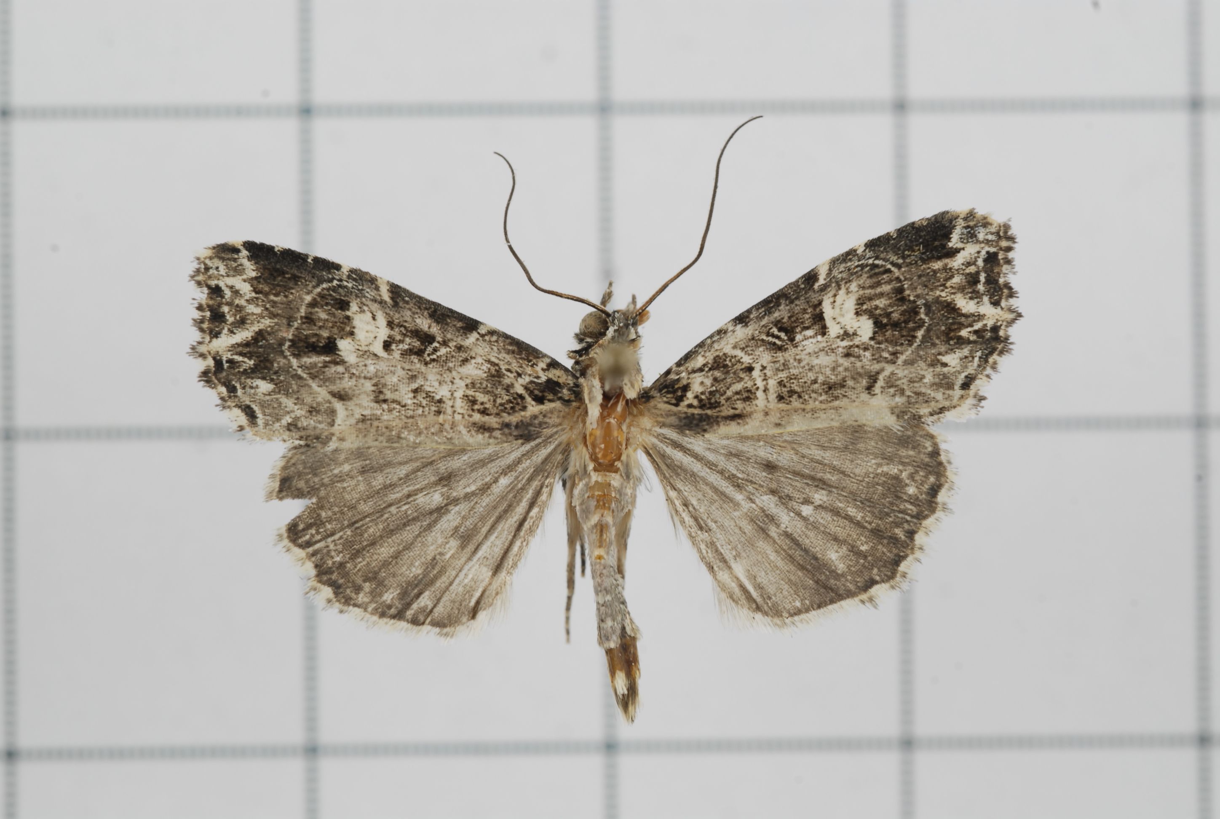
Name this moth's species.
Callopistria delicata
